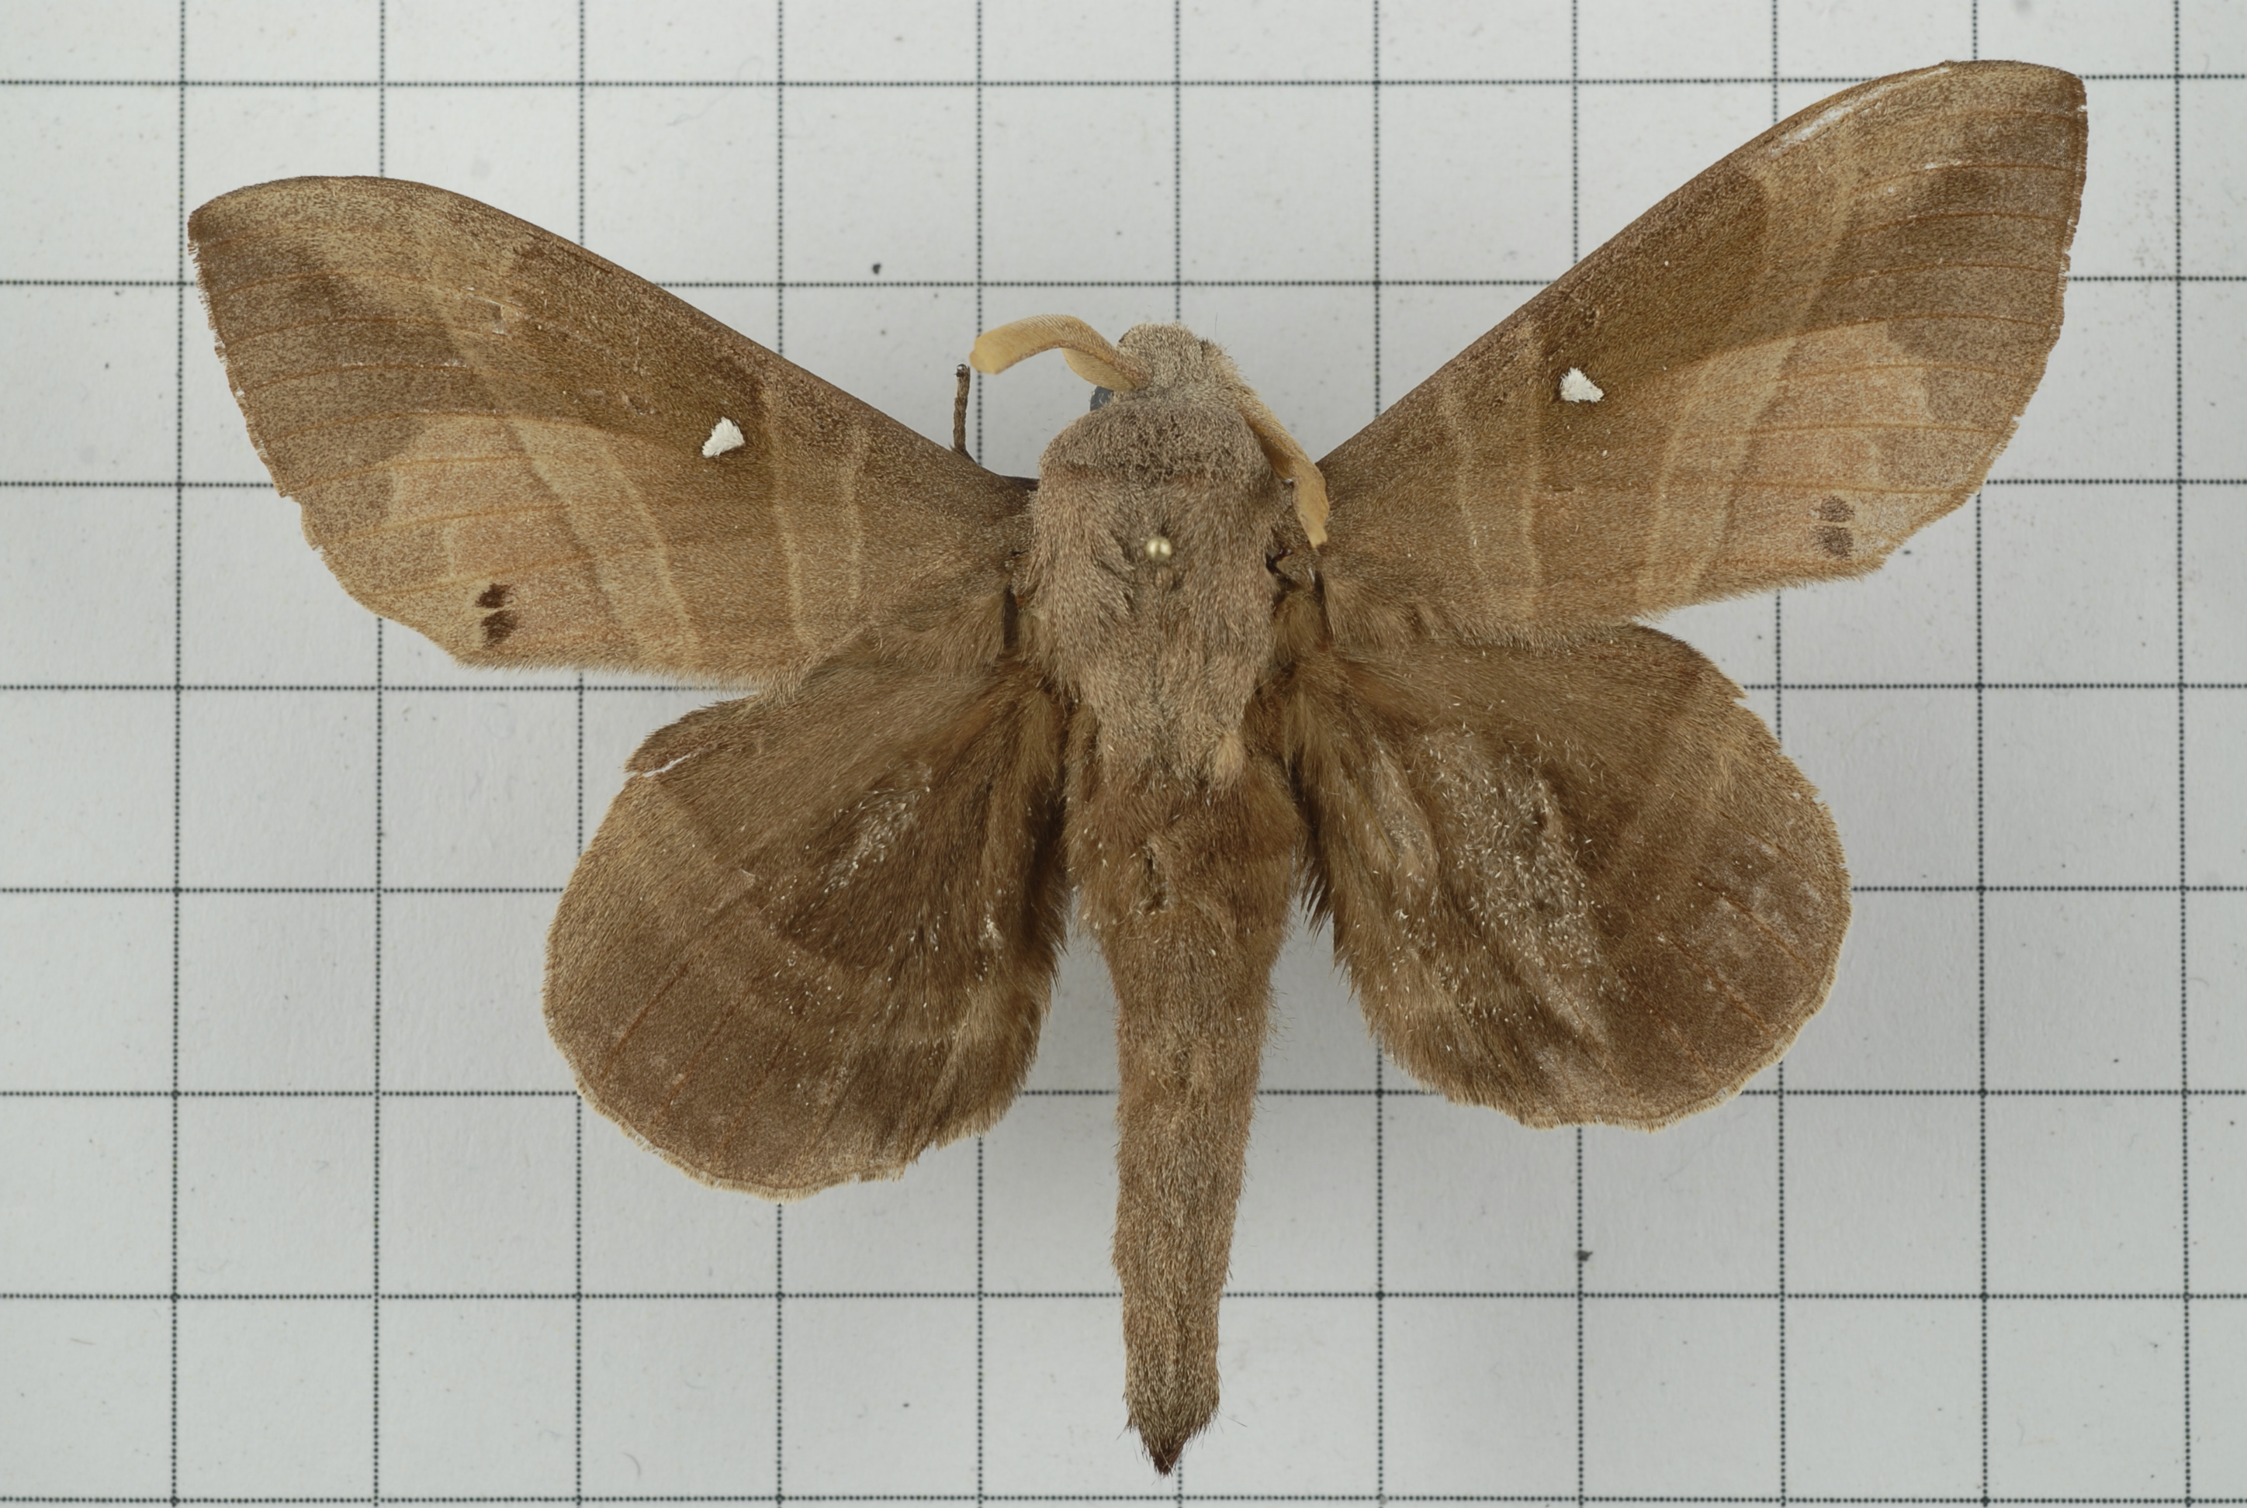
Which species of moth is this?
Lebeda nobilis nobilis
